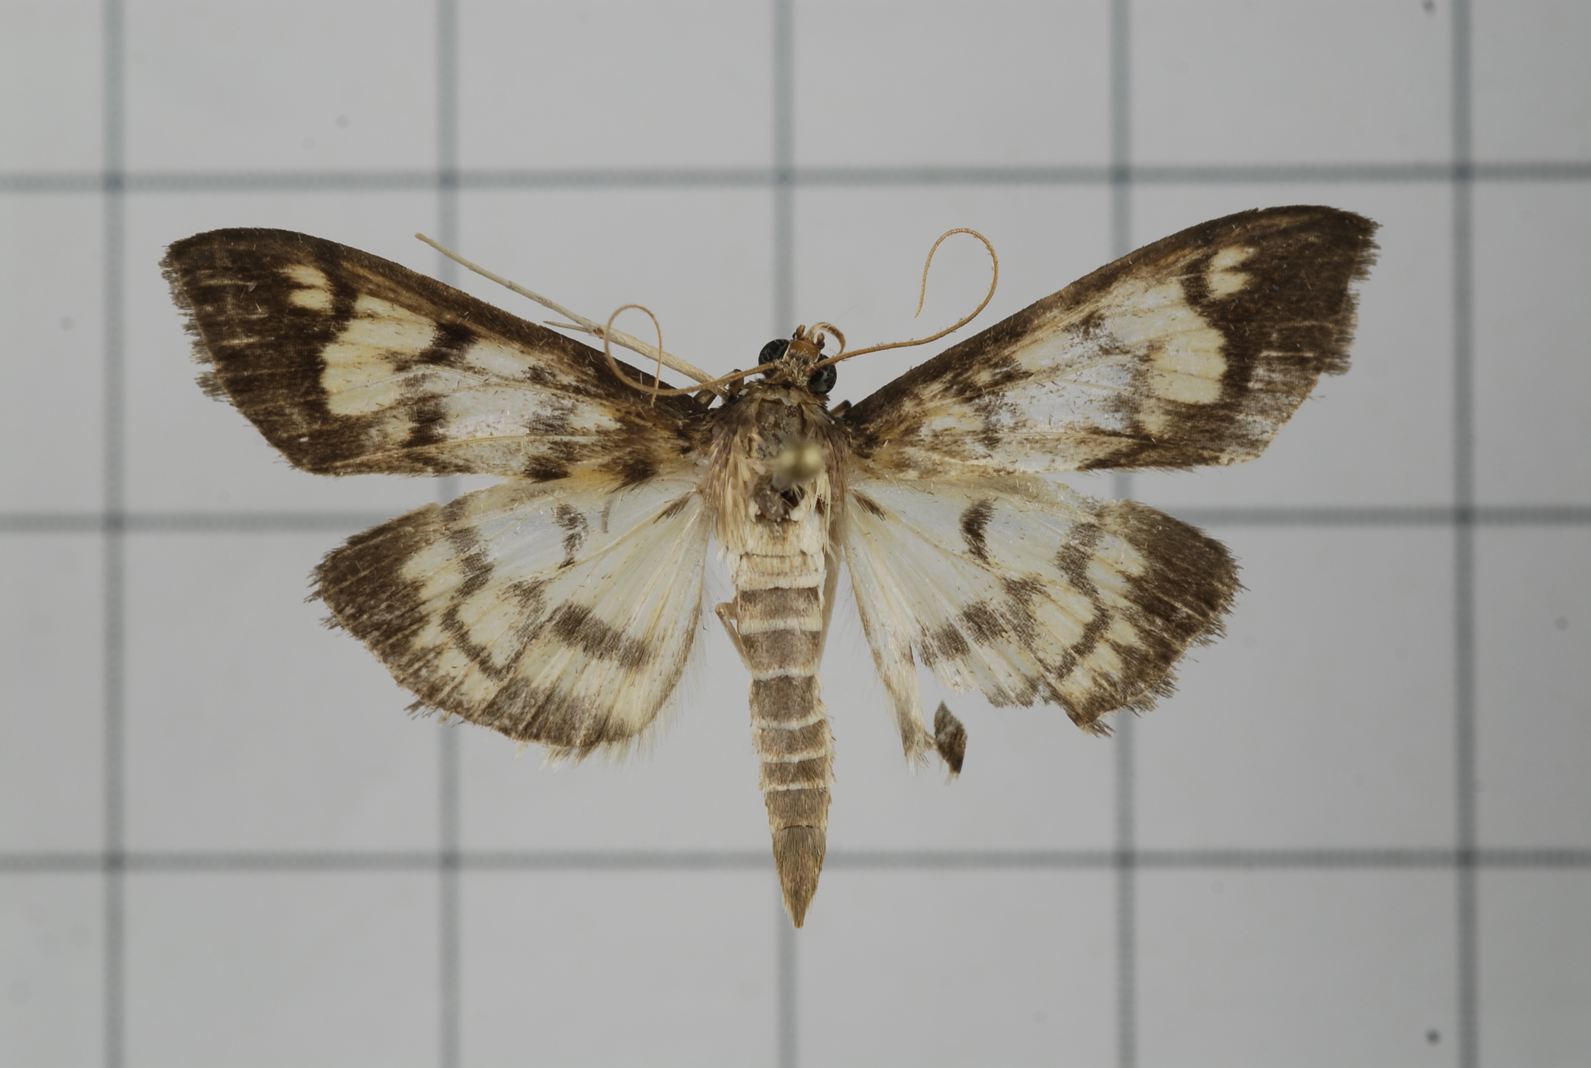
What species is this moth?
Syllepte taiwanalis
